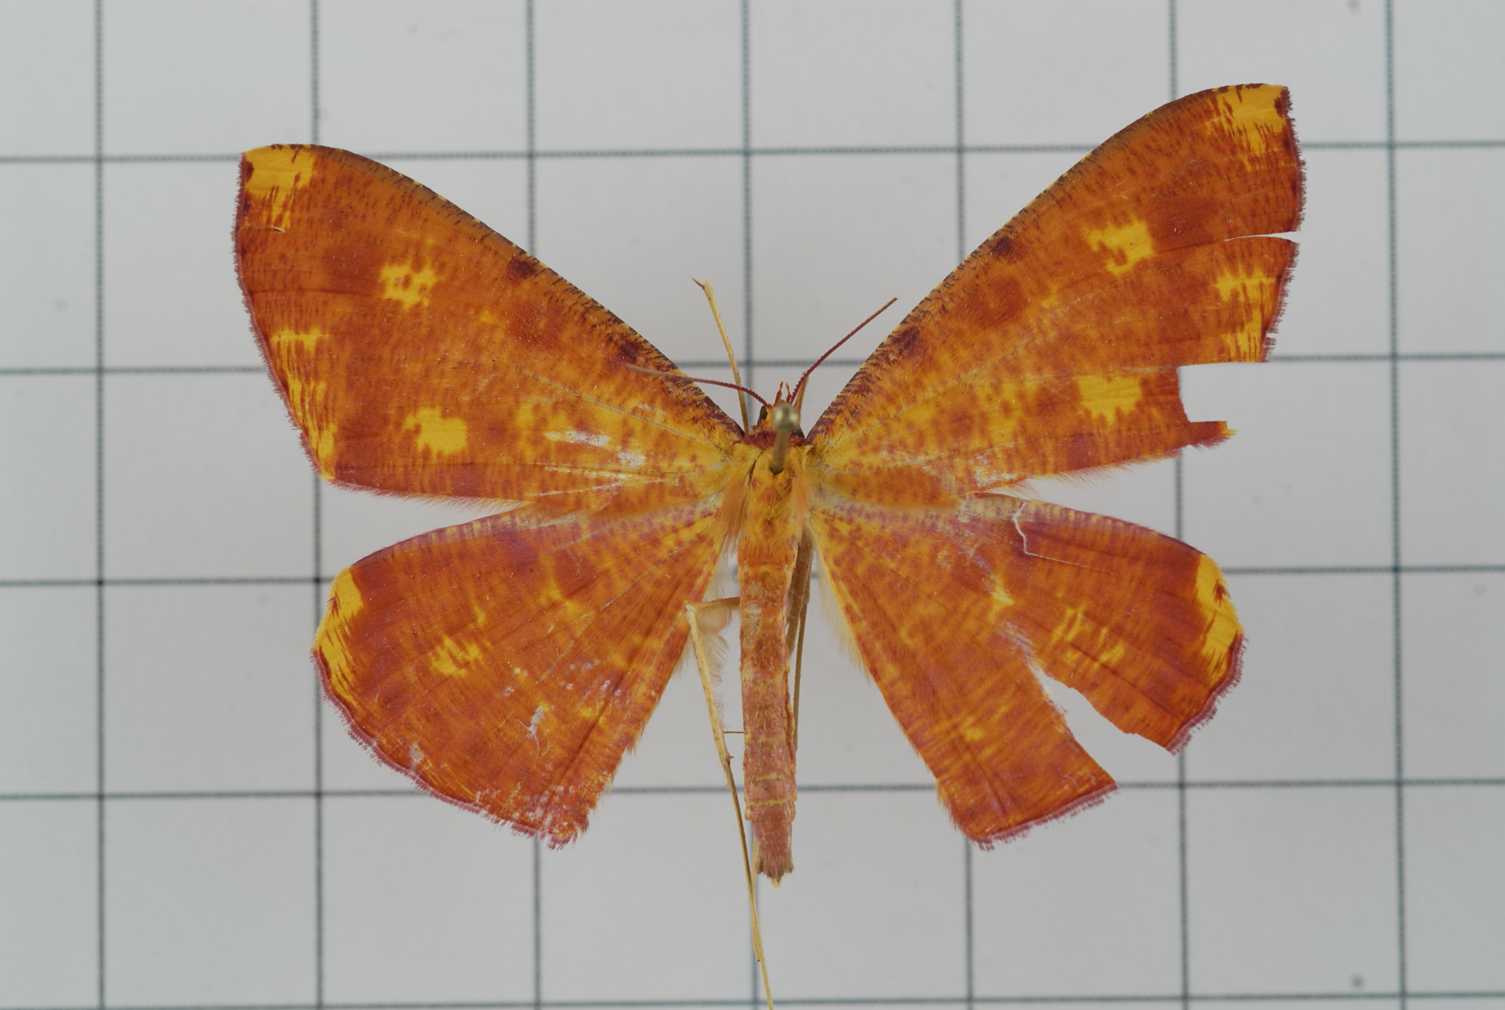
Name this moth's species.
Eumelea ludovicata ludovicata
